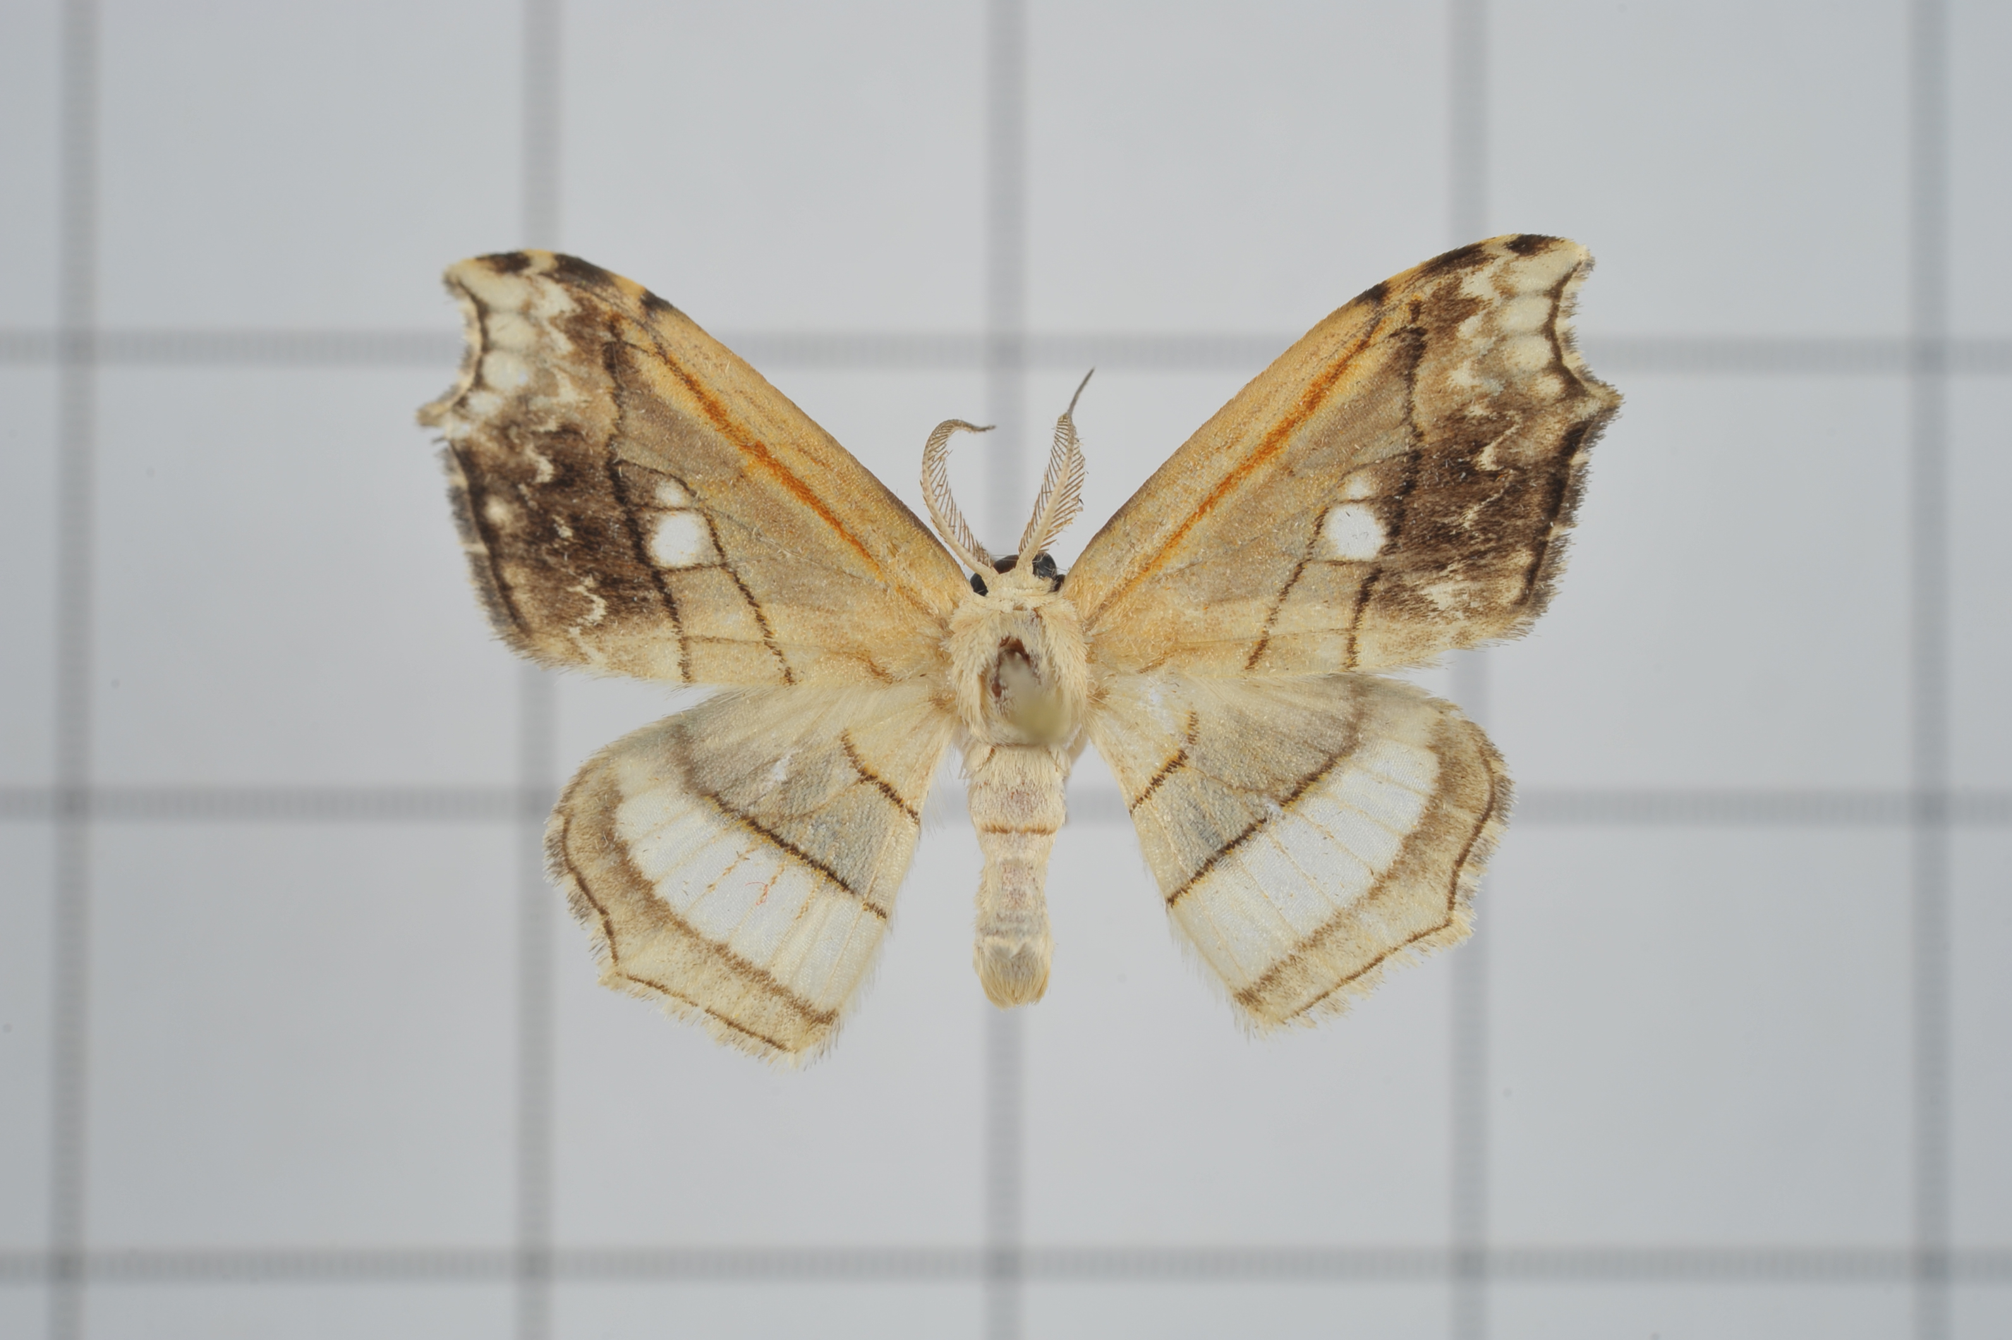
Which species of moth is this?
Leucoblepsis taiwanensis
